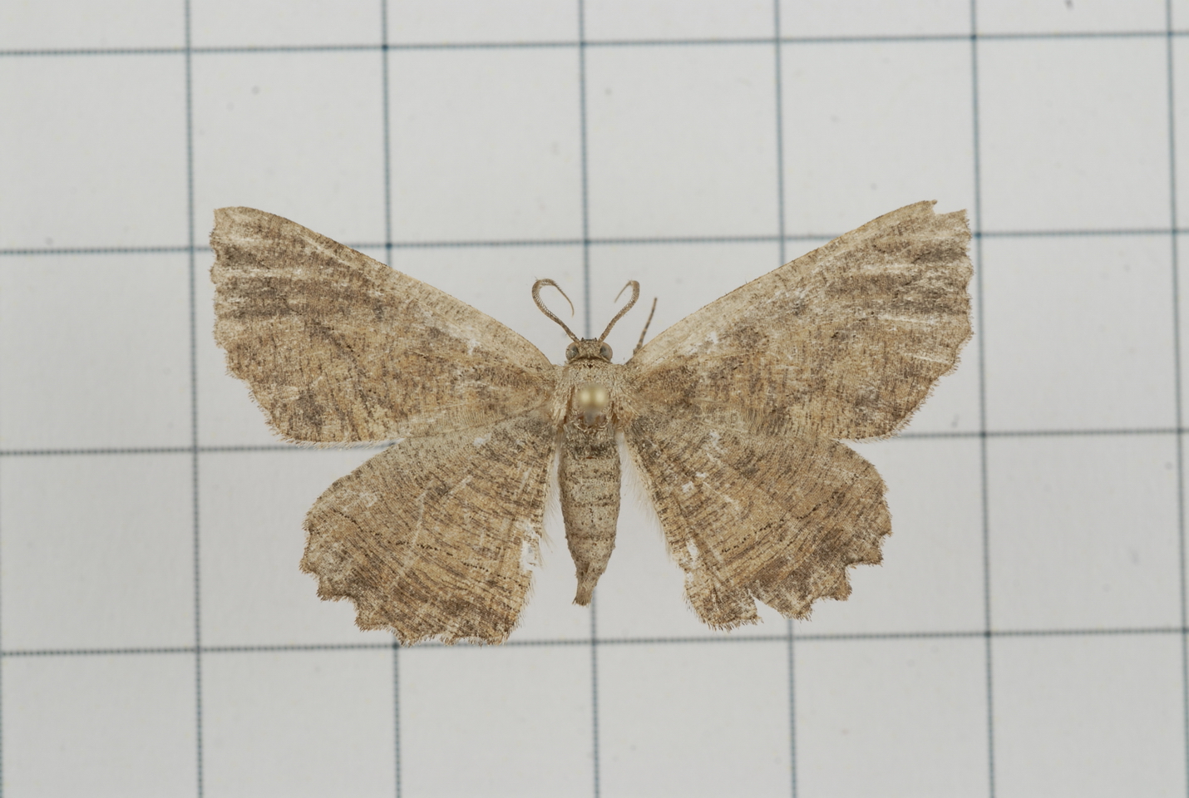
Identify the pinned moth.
Phthonandria atrilineata cuneilinearia
